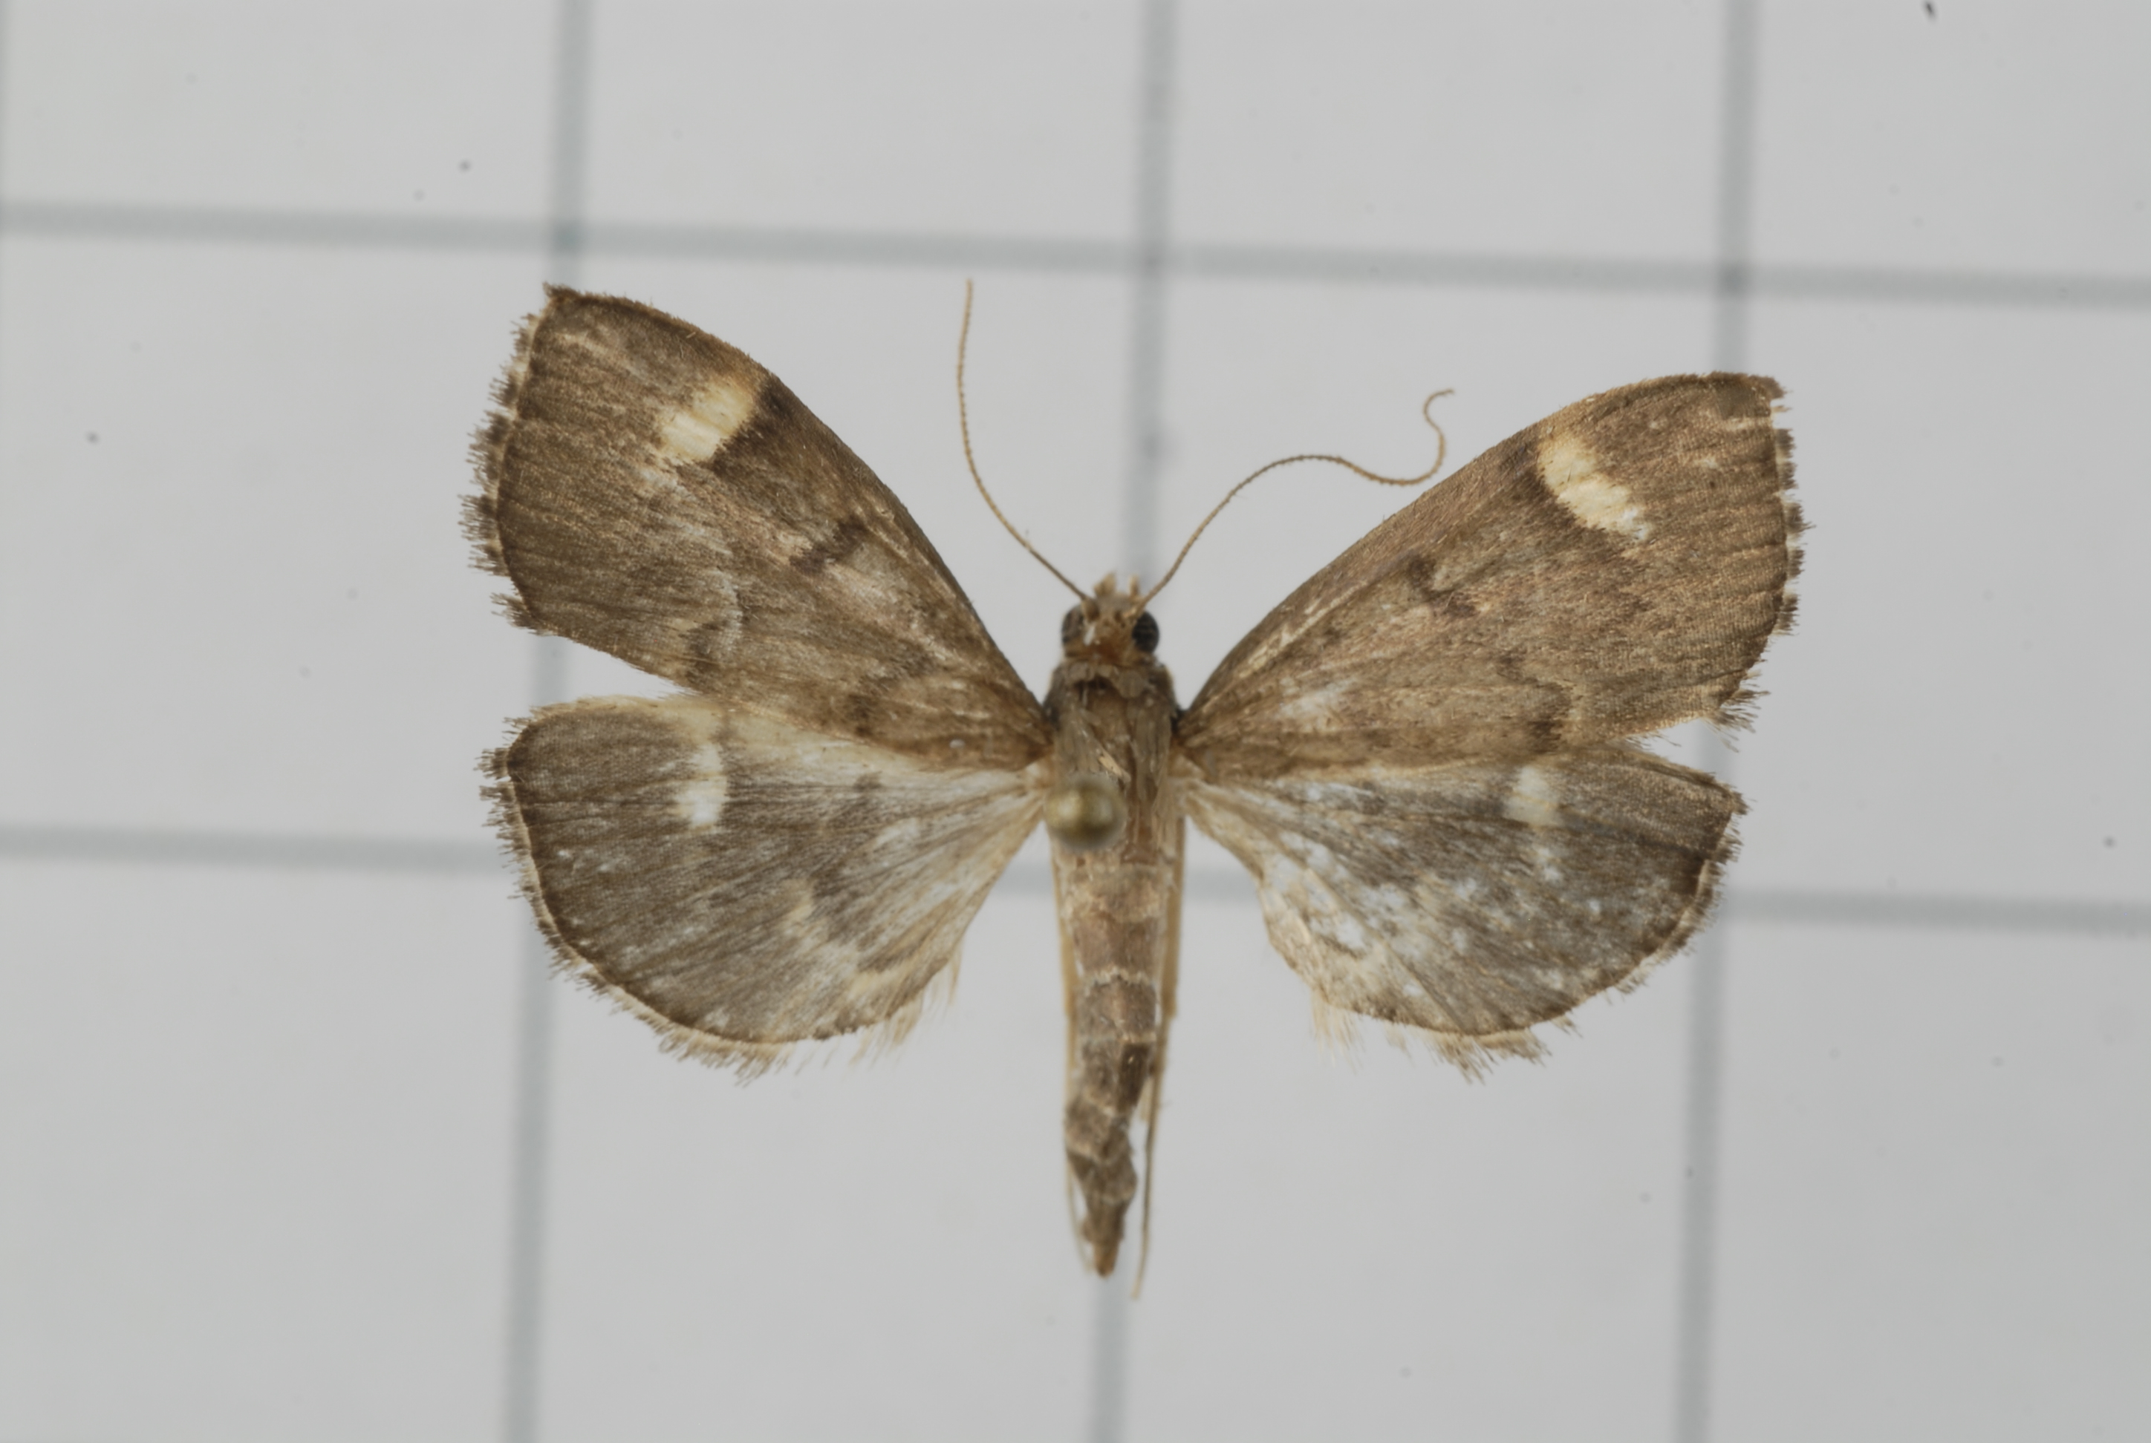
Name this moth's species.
Patania deficiens
